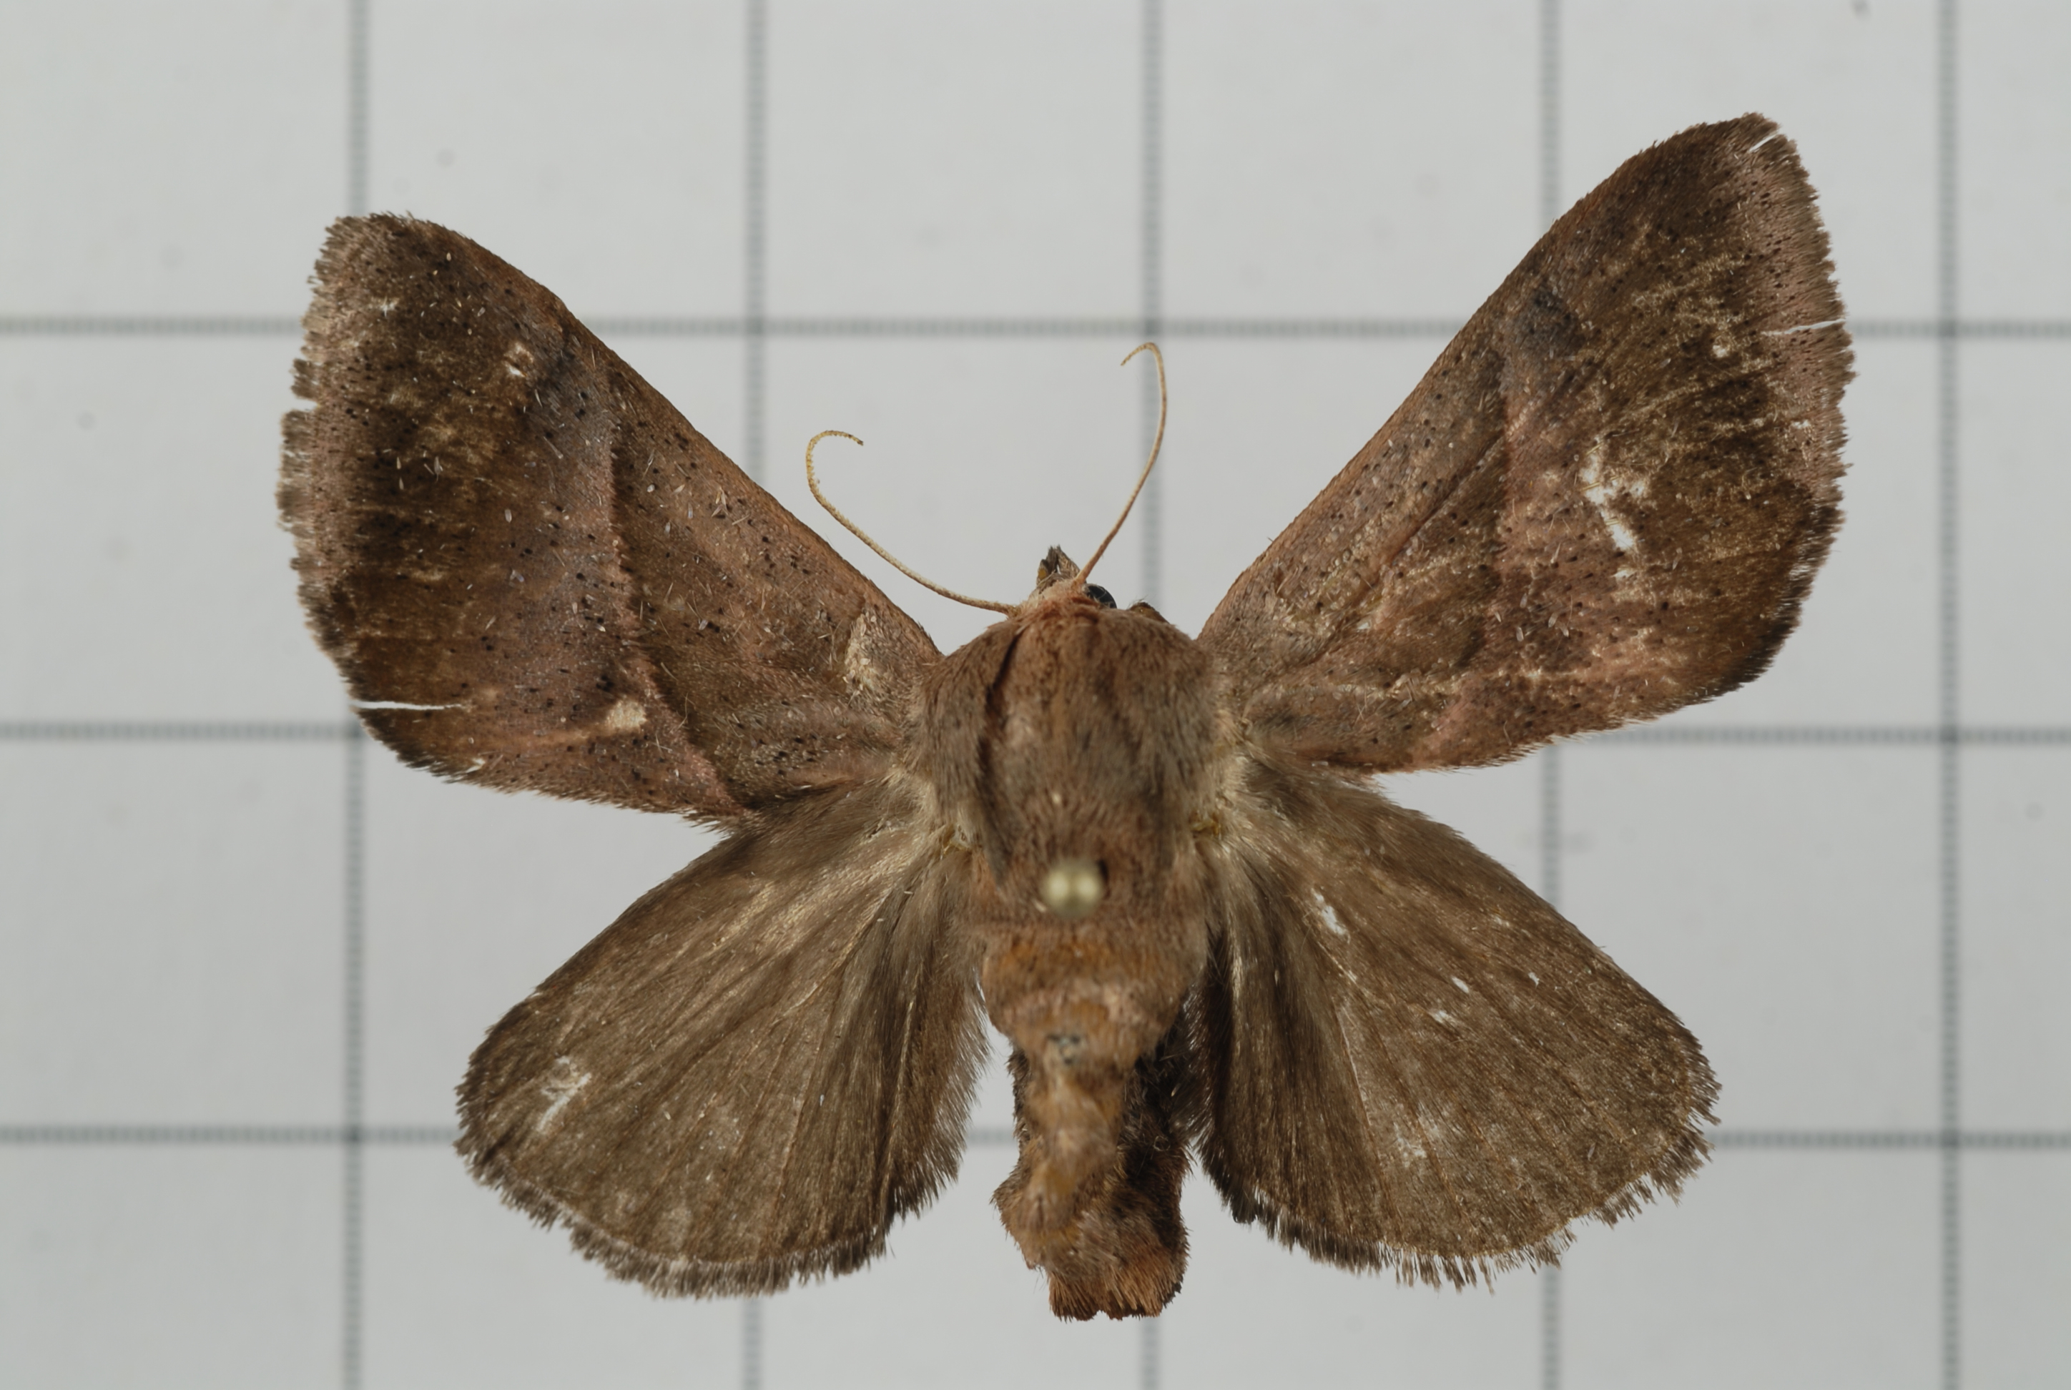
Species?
Setora postornata
